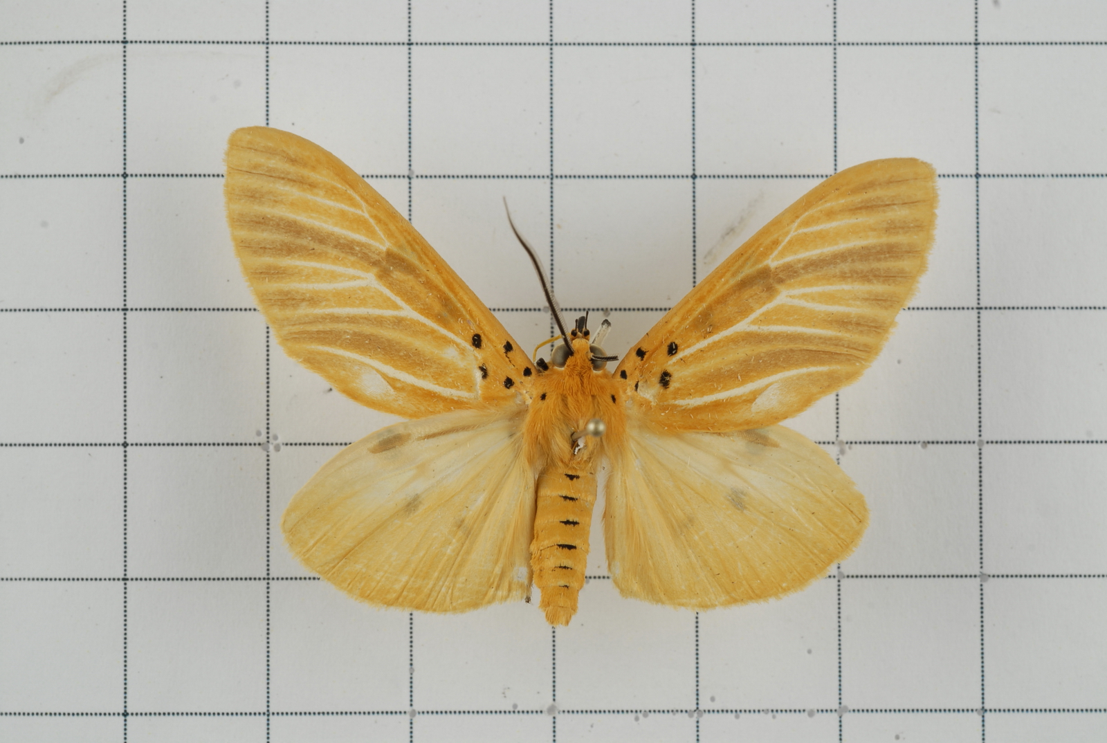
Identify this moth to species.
Asota egens confinis
